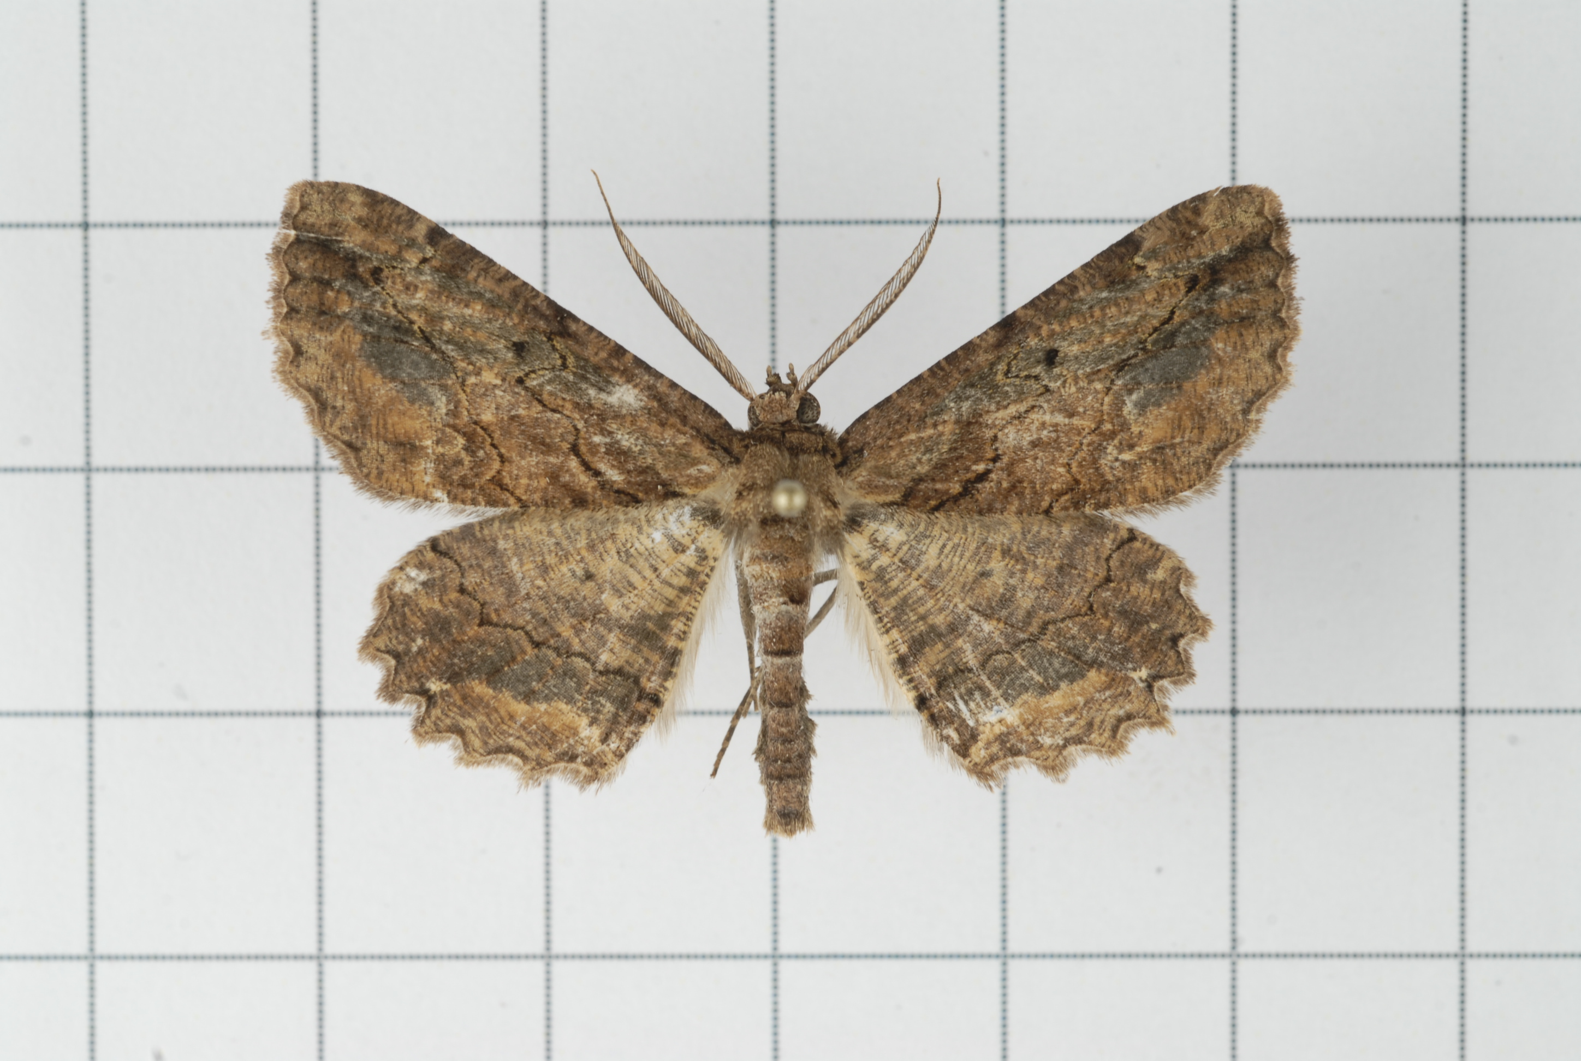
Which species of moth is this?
Menophra mitsundoi
